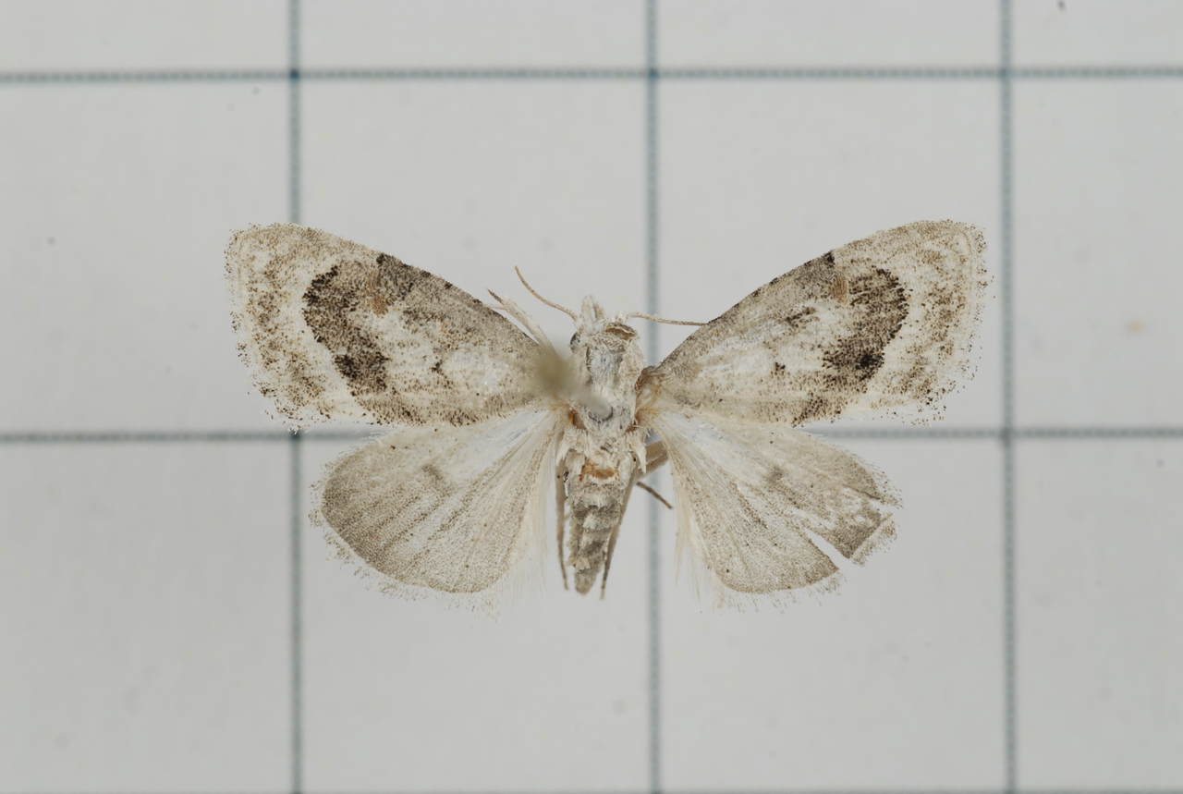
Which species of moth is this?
Nola fasciata
